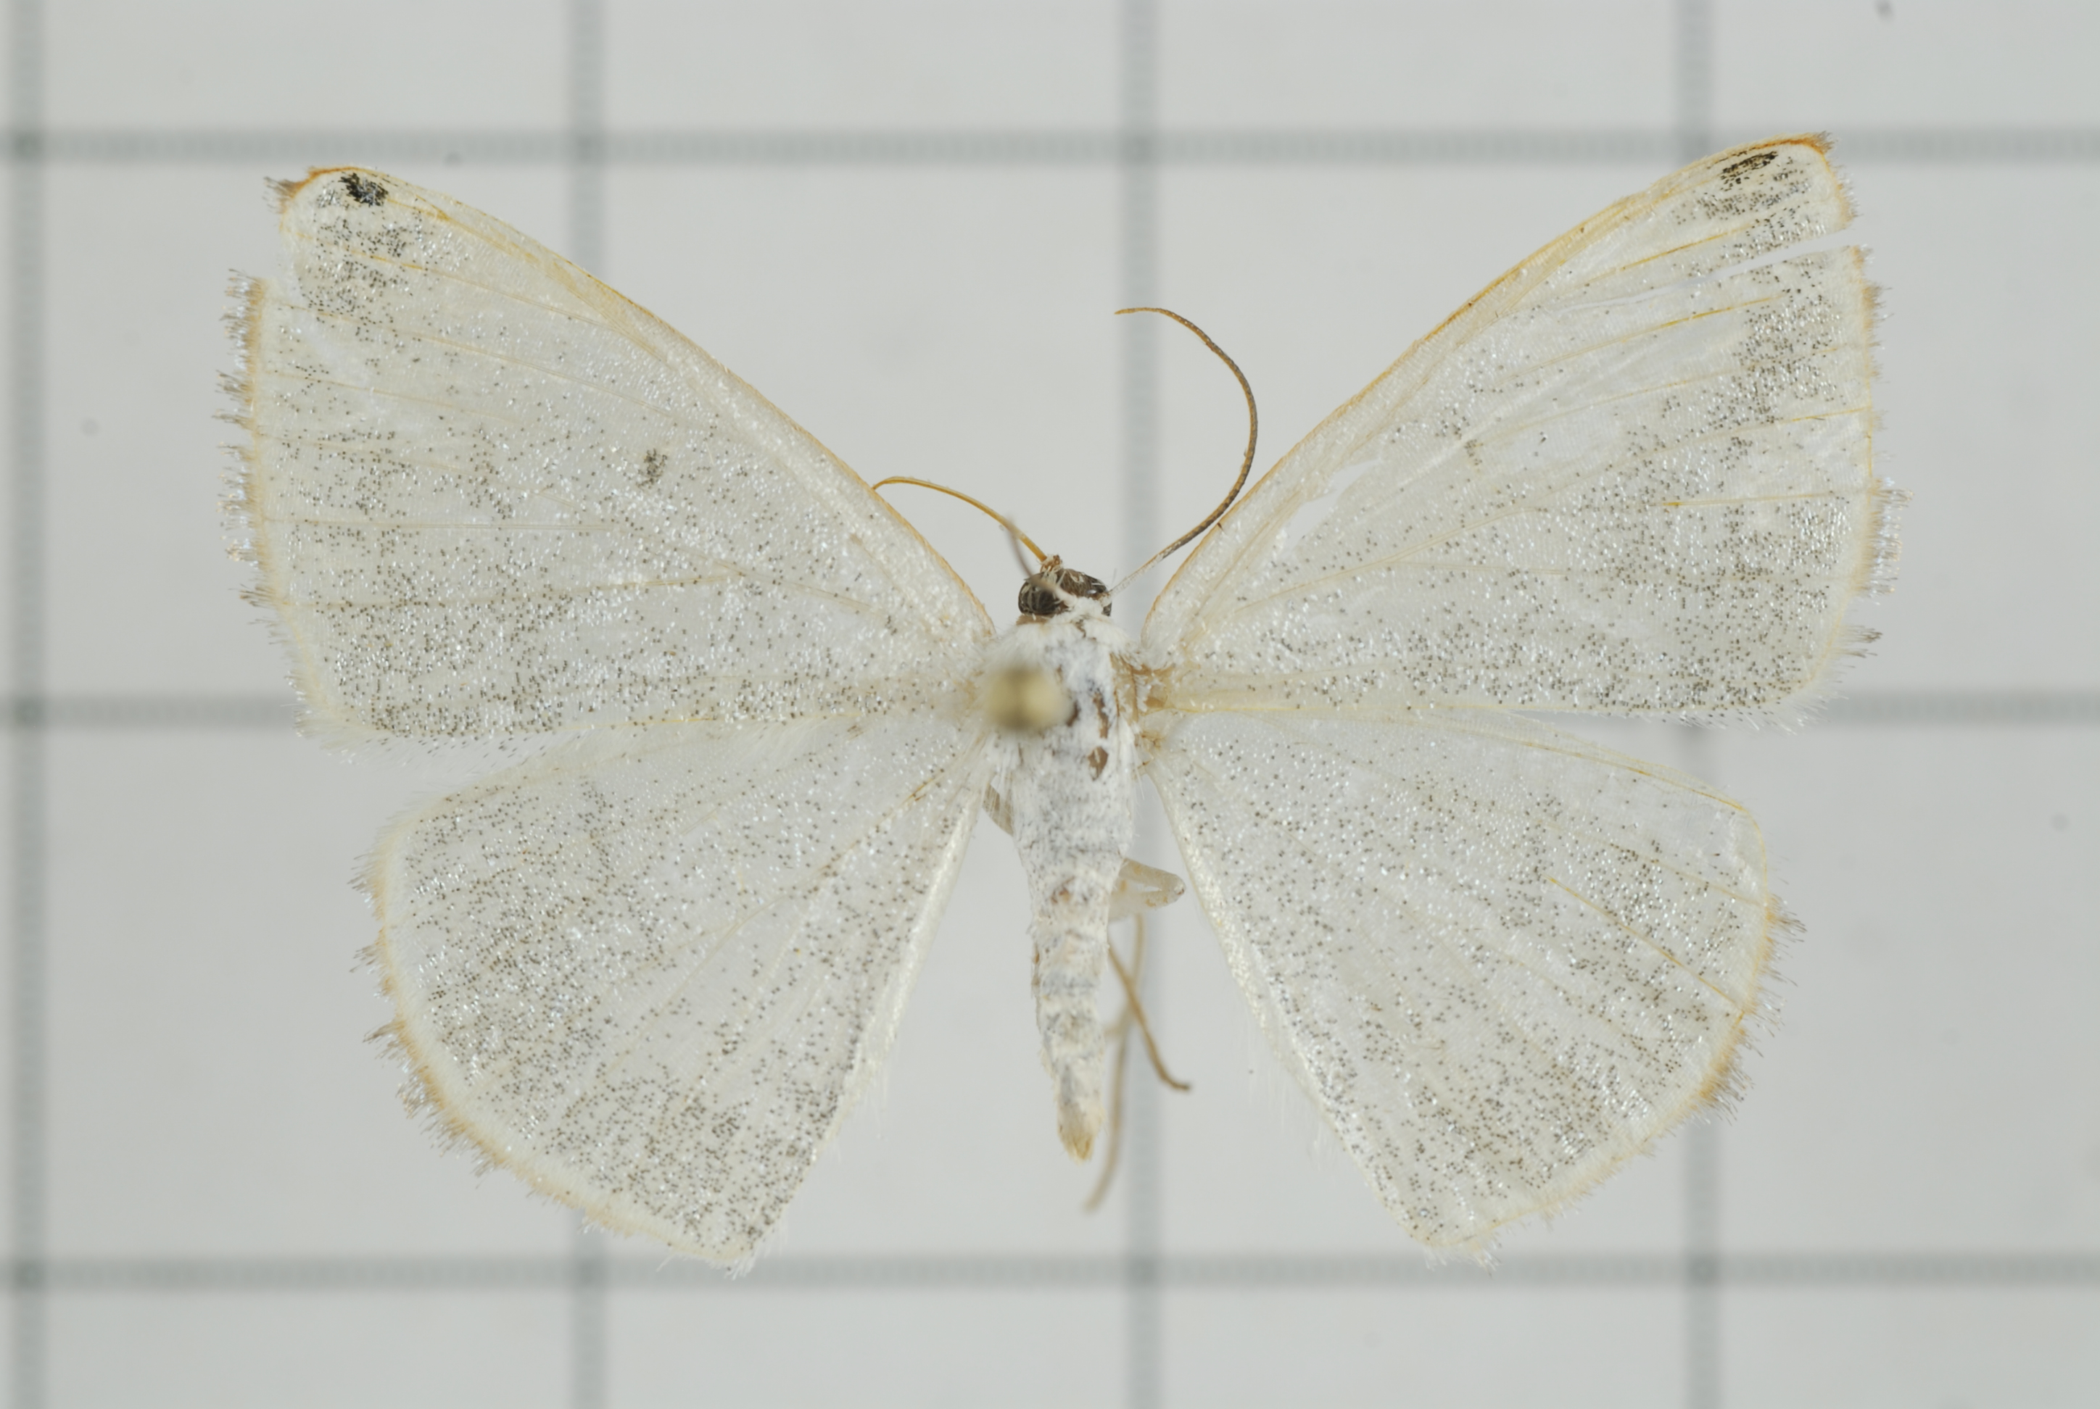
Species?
Lomographa percnosticta
